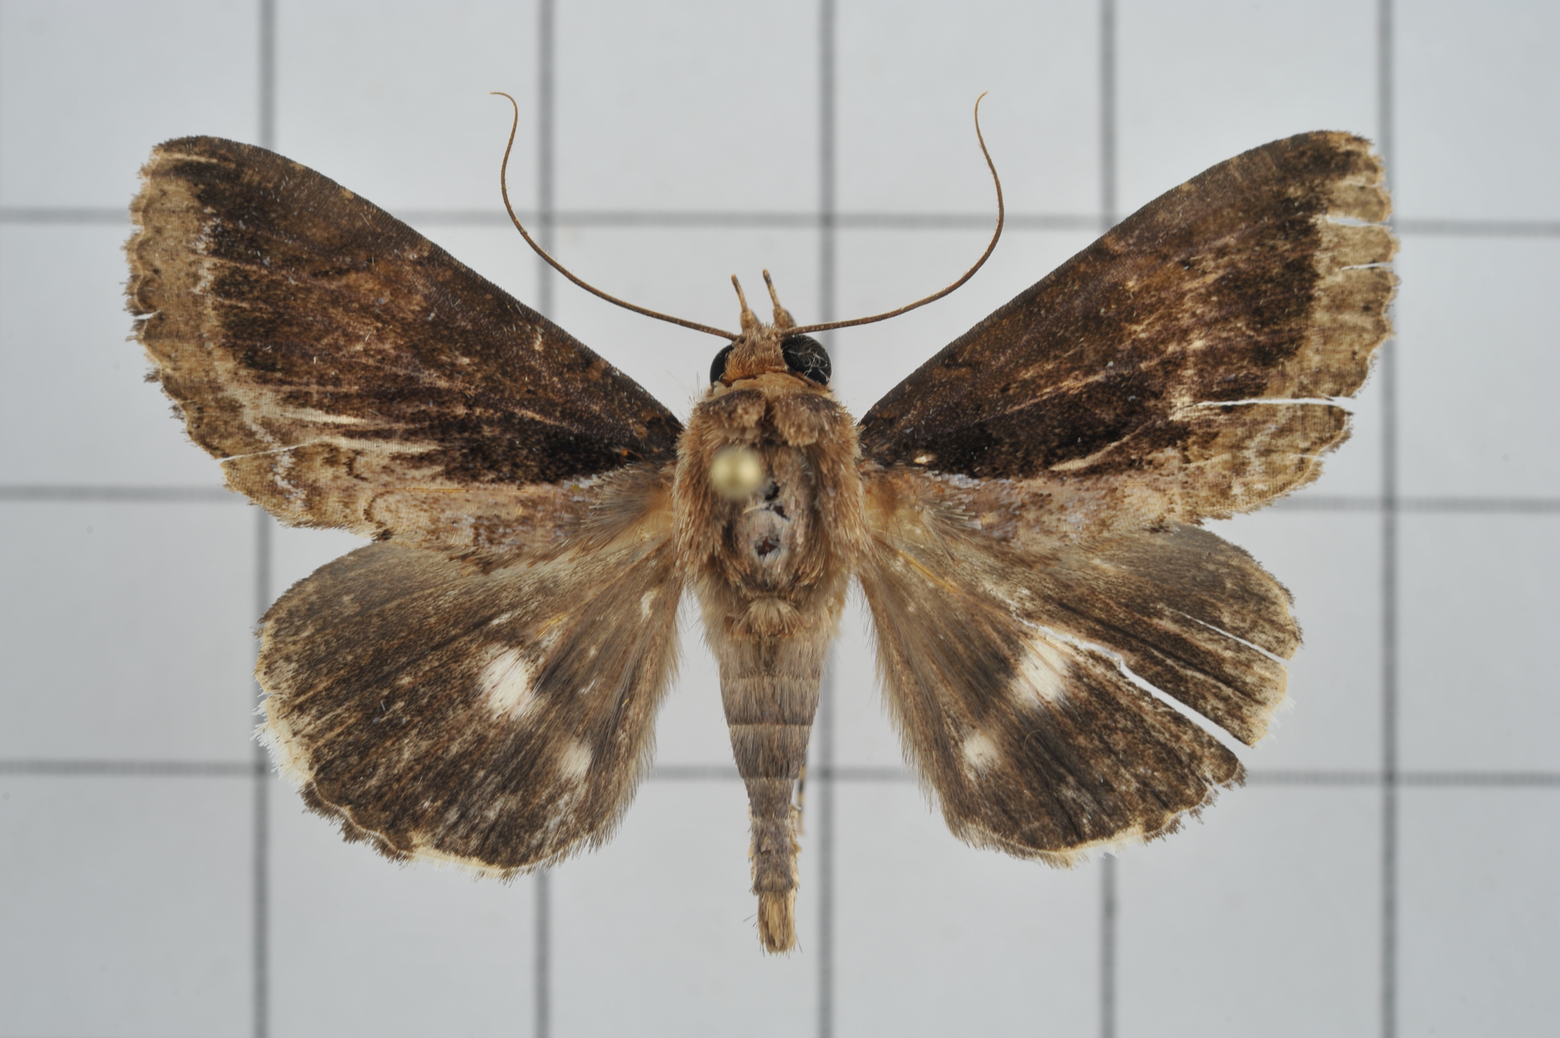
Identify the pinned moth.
Ercheia cyllaria
